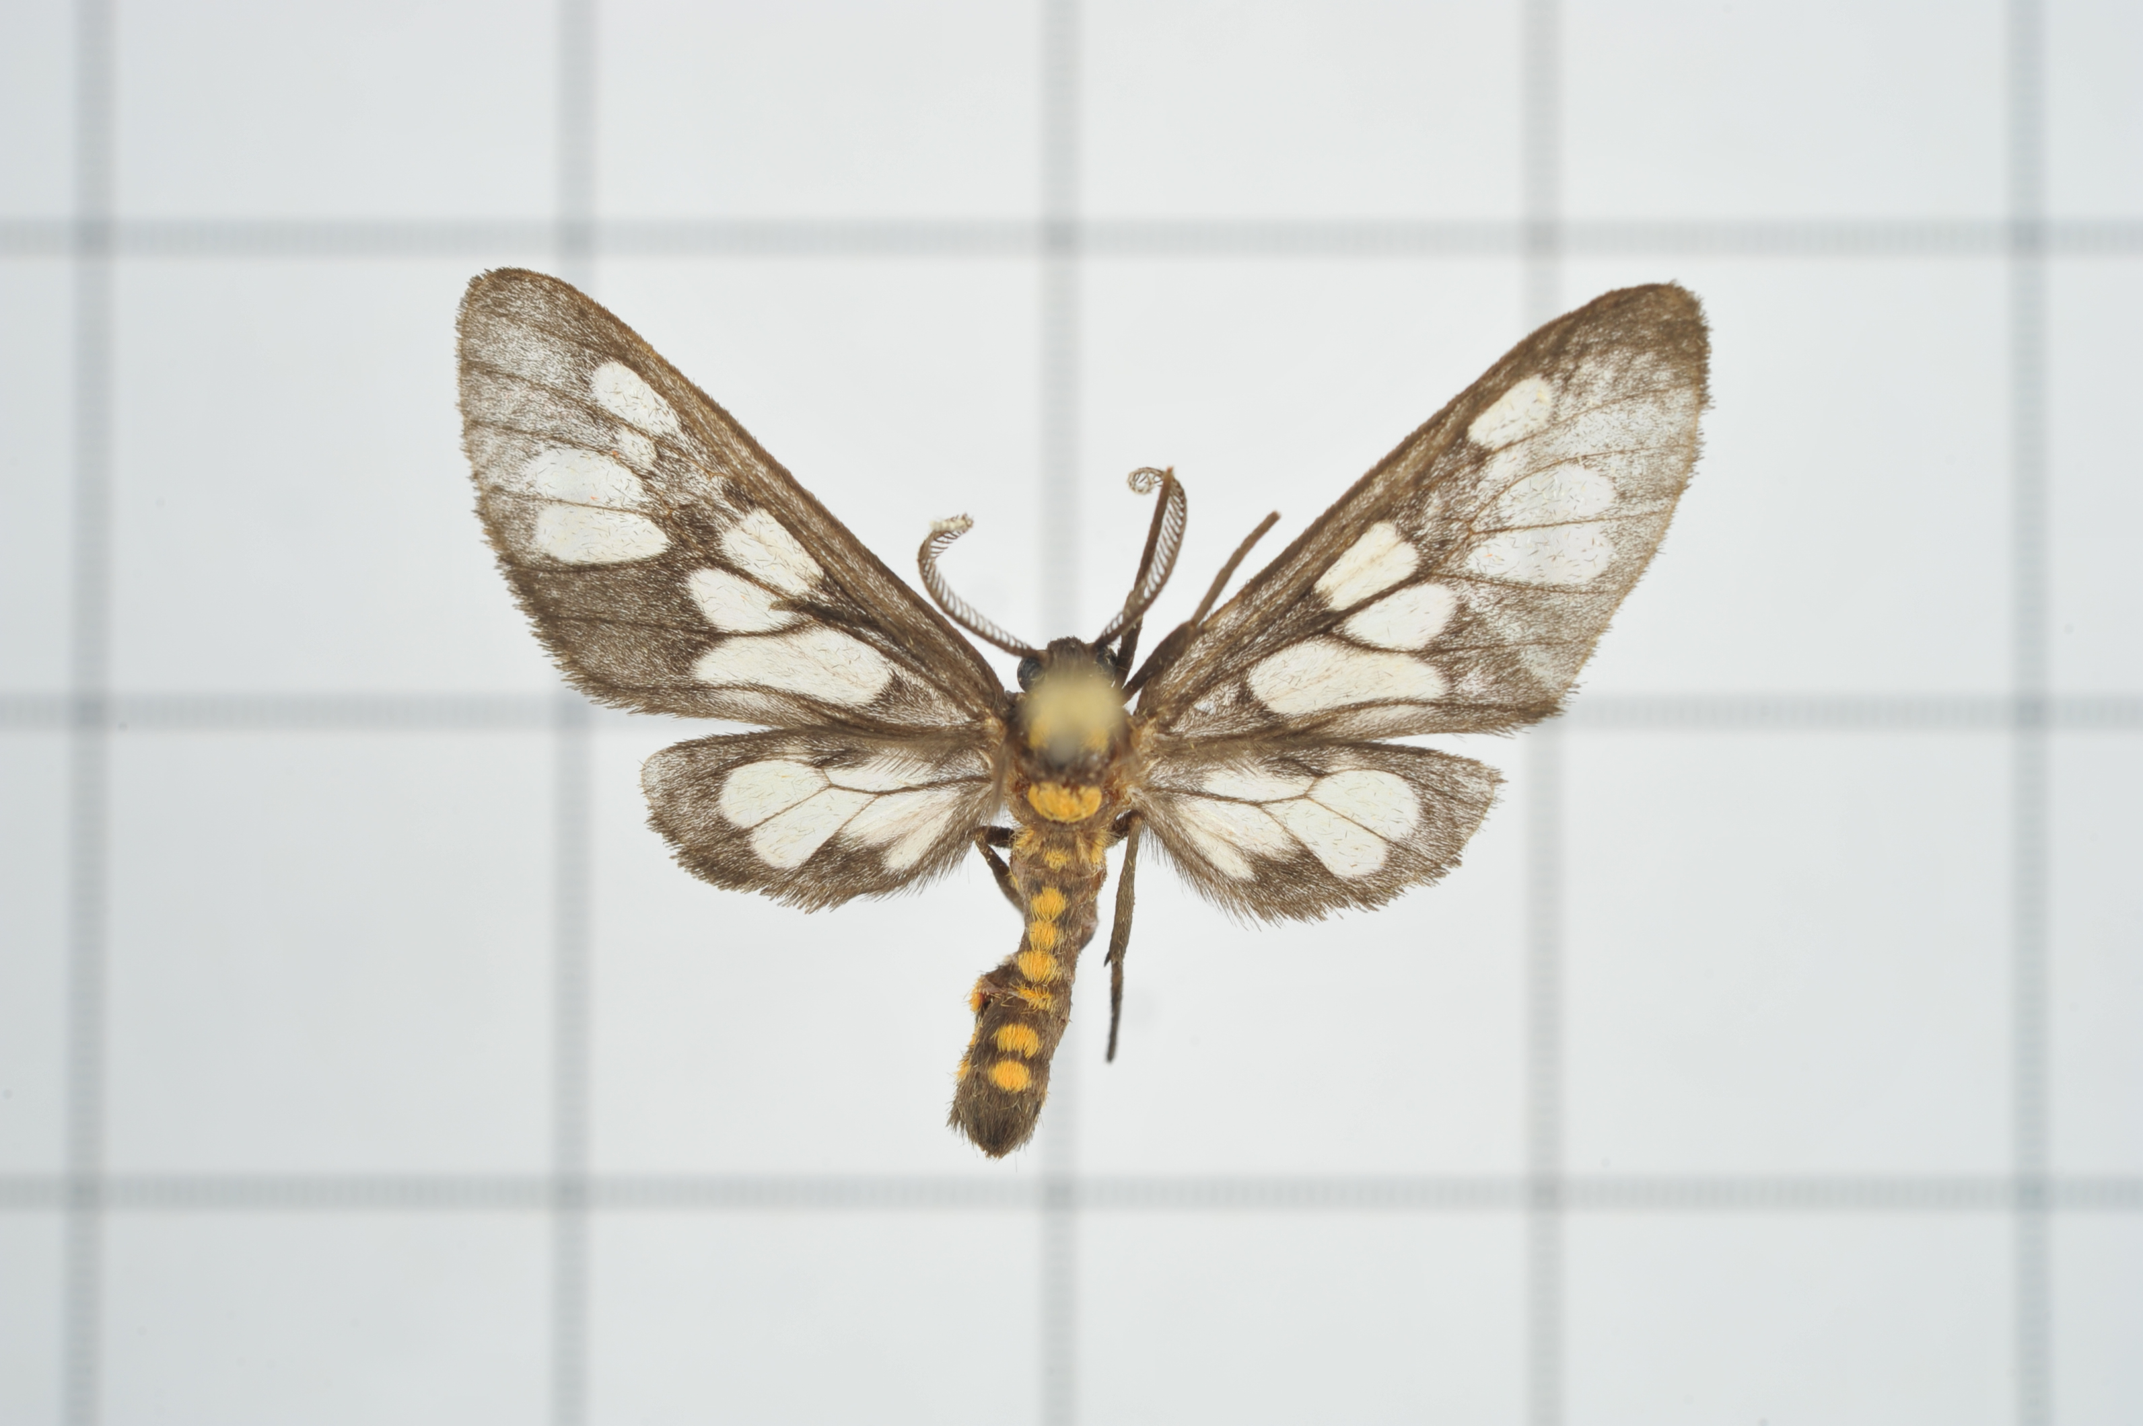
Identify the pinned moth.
Eressa confinis finitima
